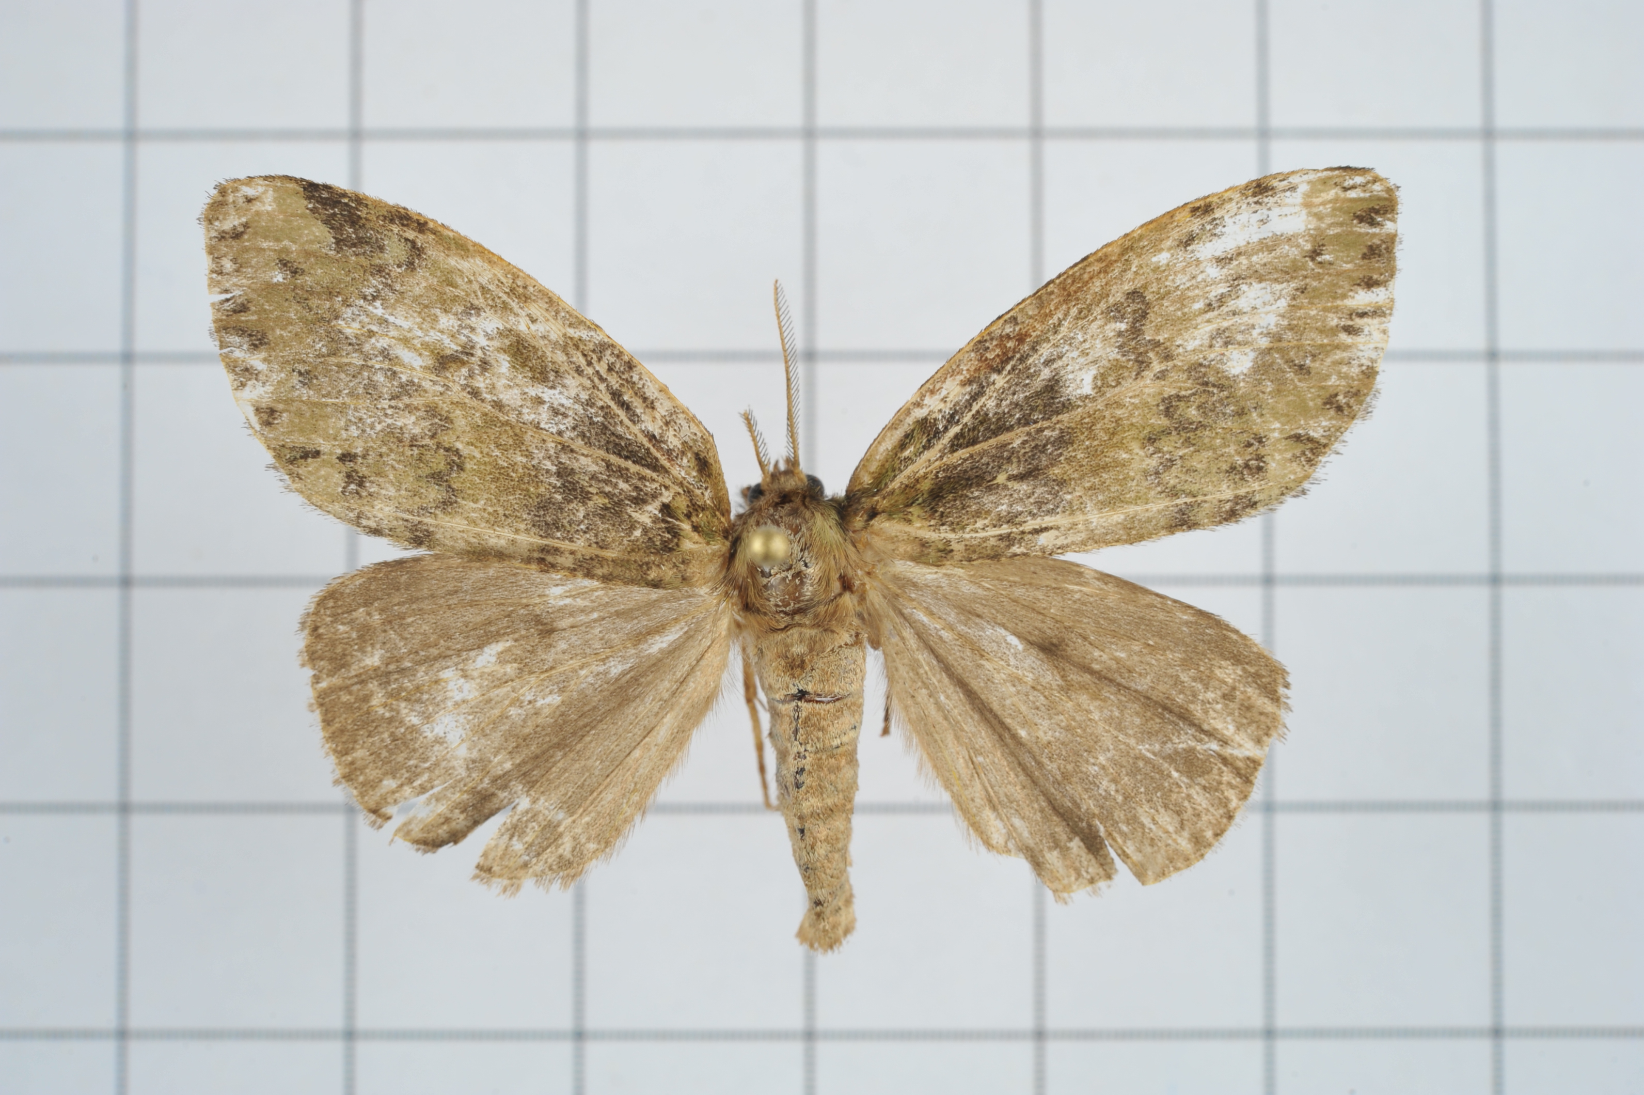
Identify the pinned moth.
Ilema olivacea
